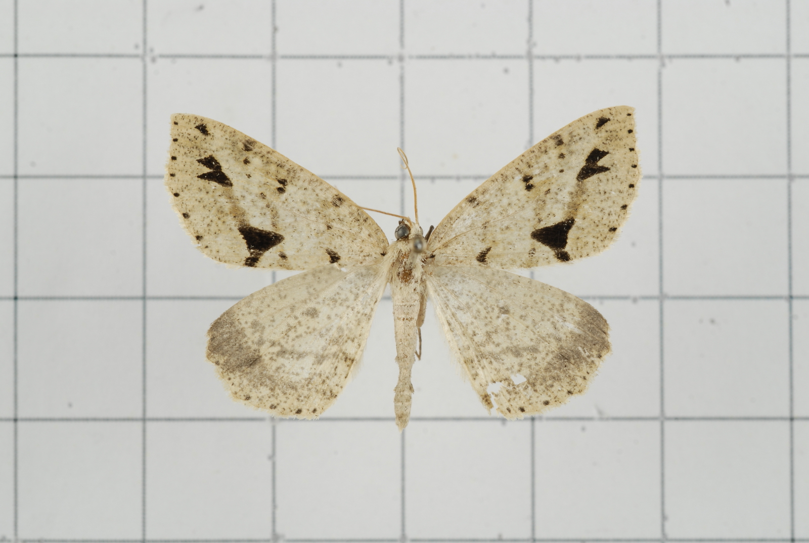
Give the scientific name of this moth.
Psyra matsumurai
